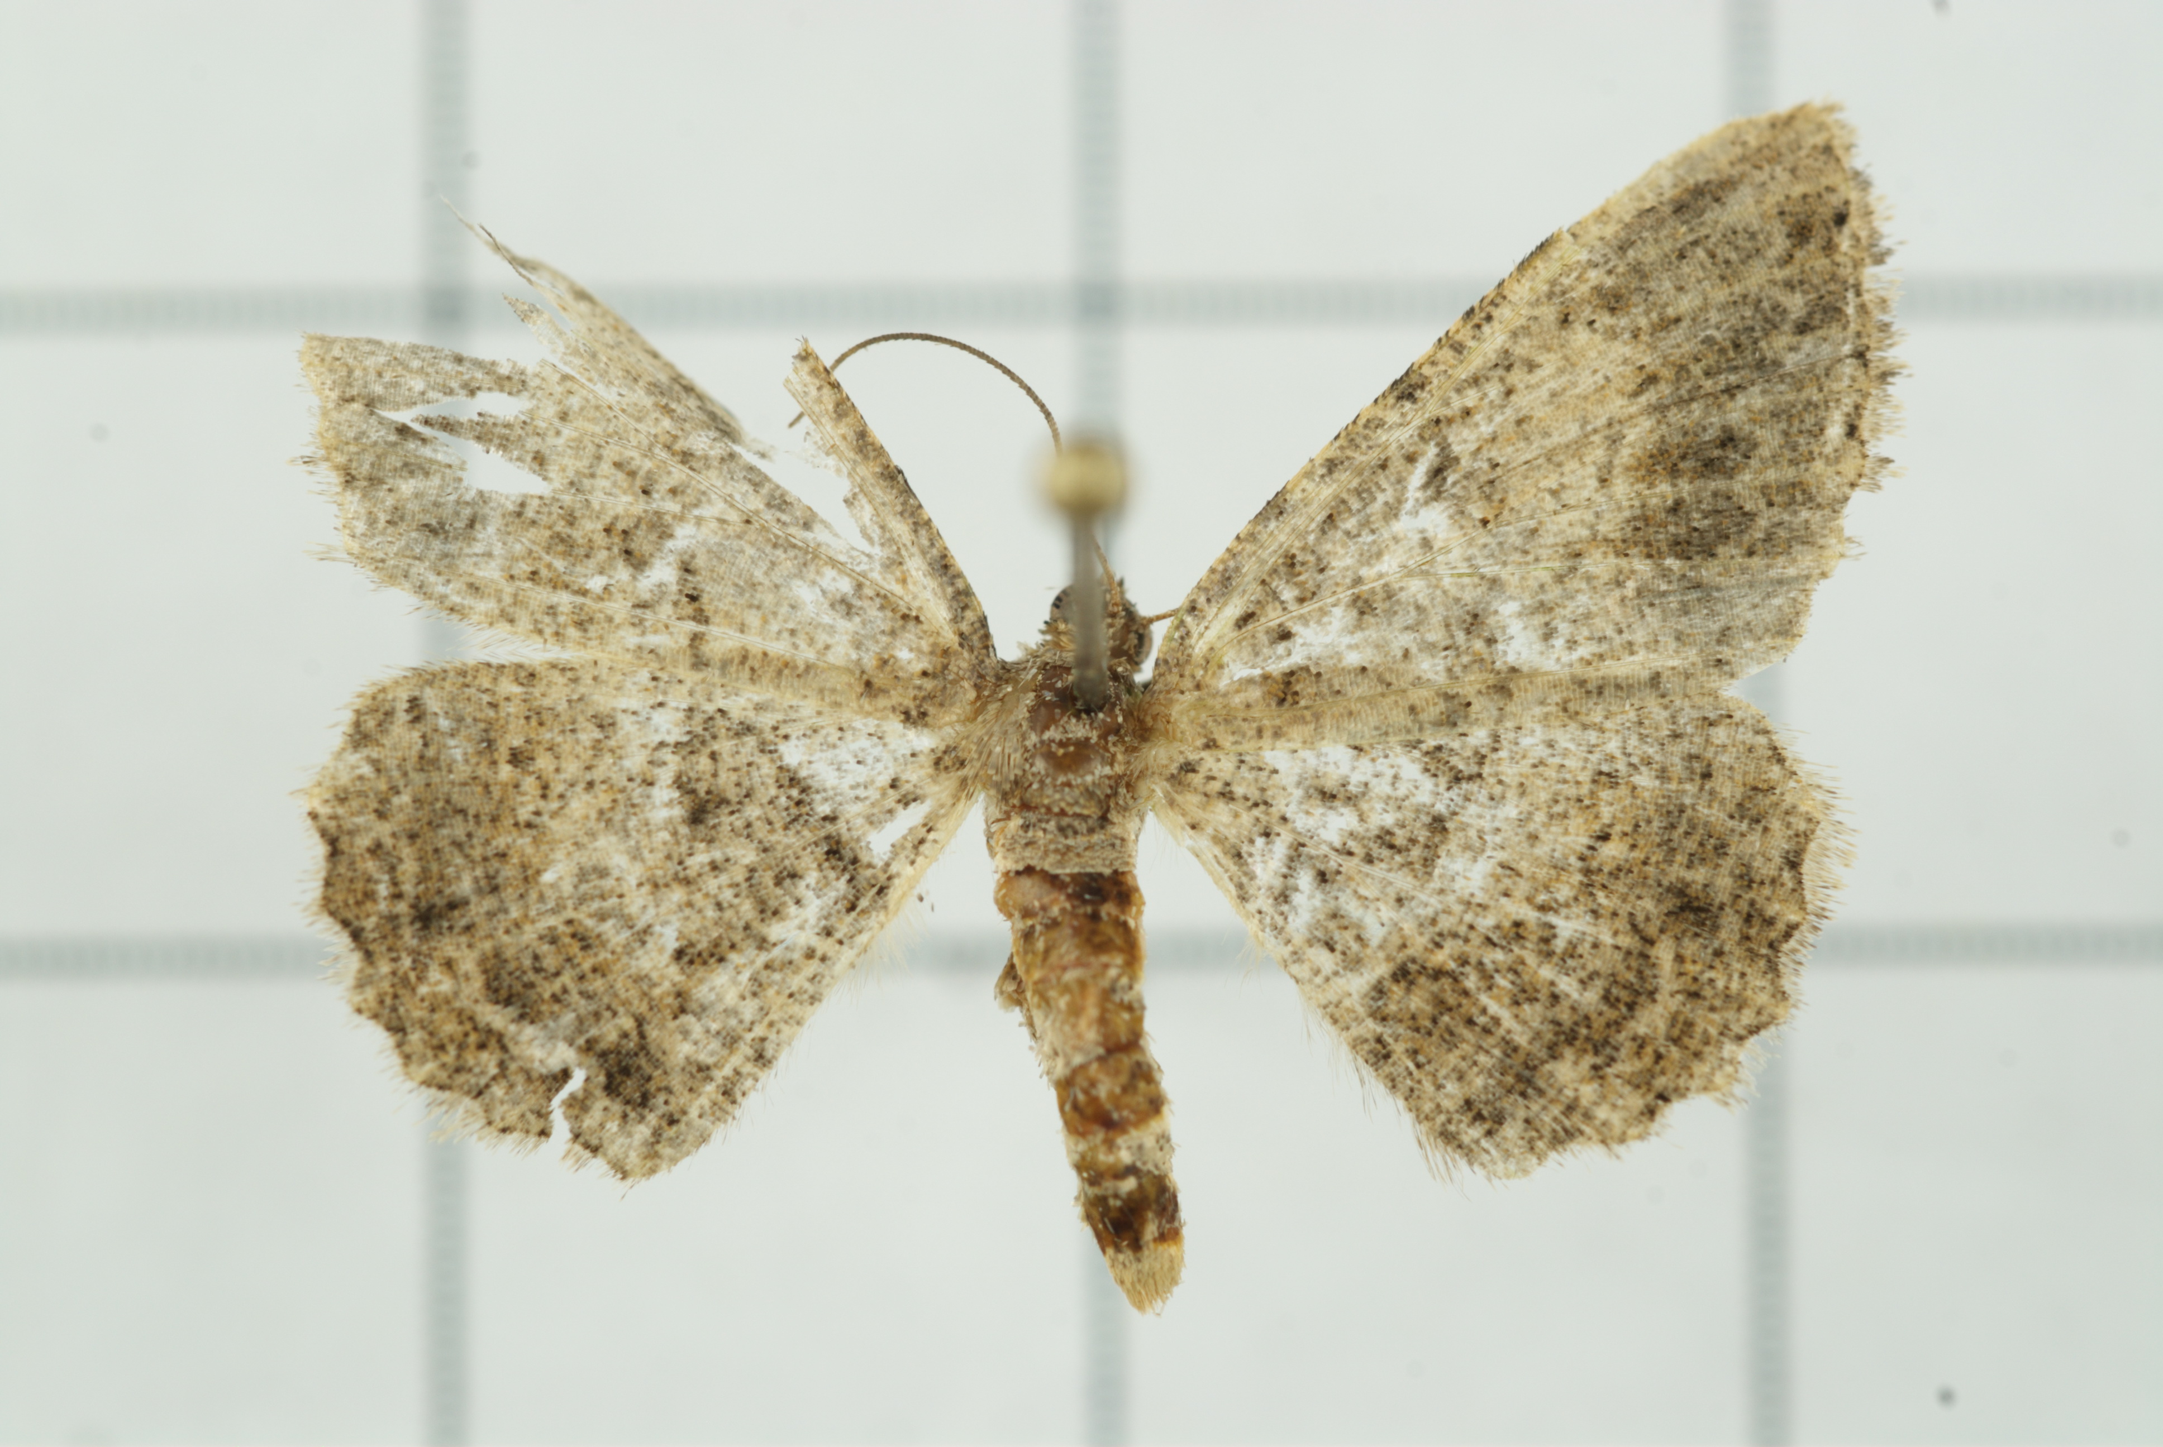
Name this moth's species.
Psilalcis breta rantaizana
